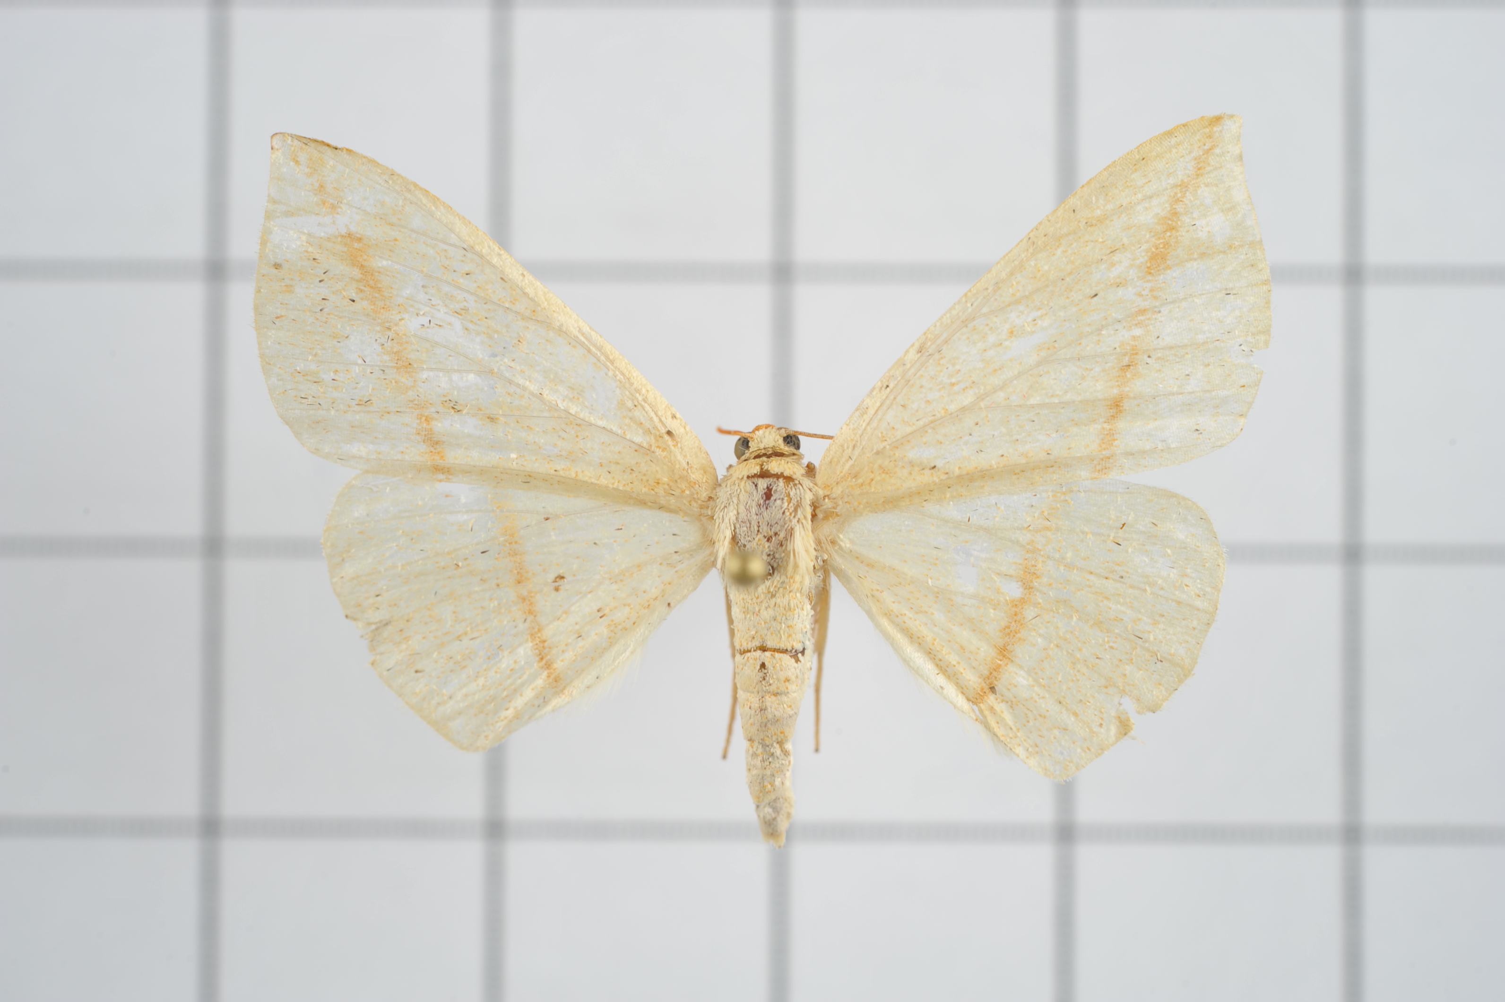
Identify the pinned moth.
Parabapta unifasciata
